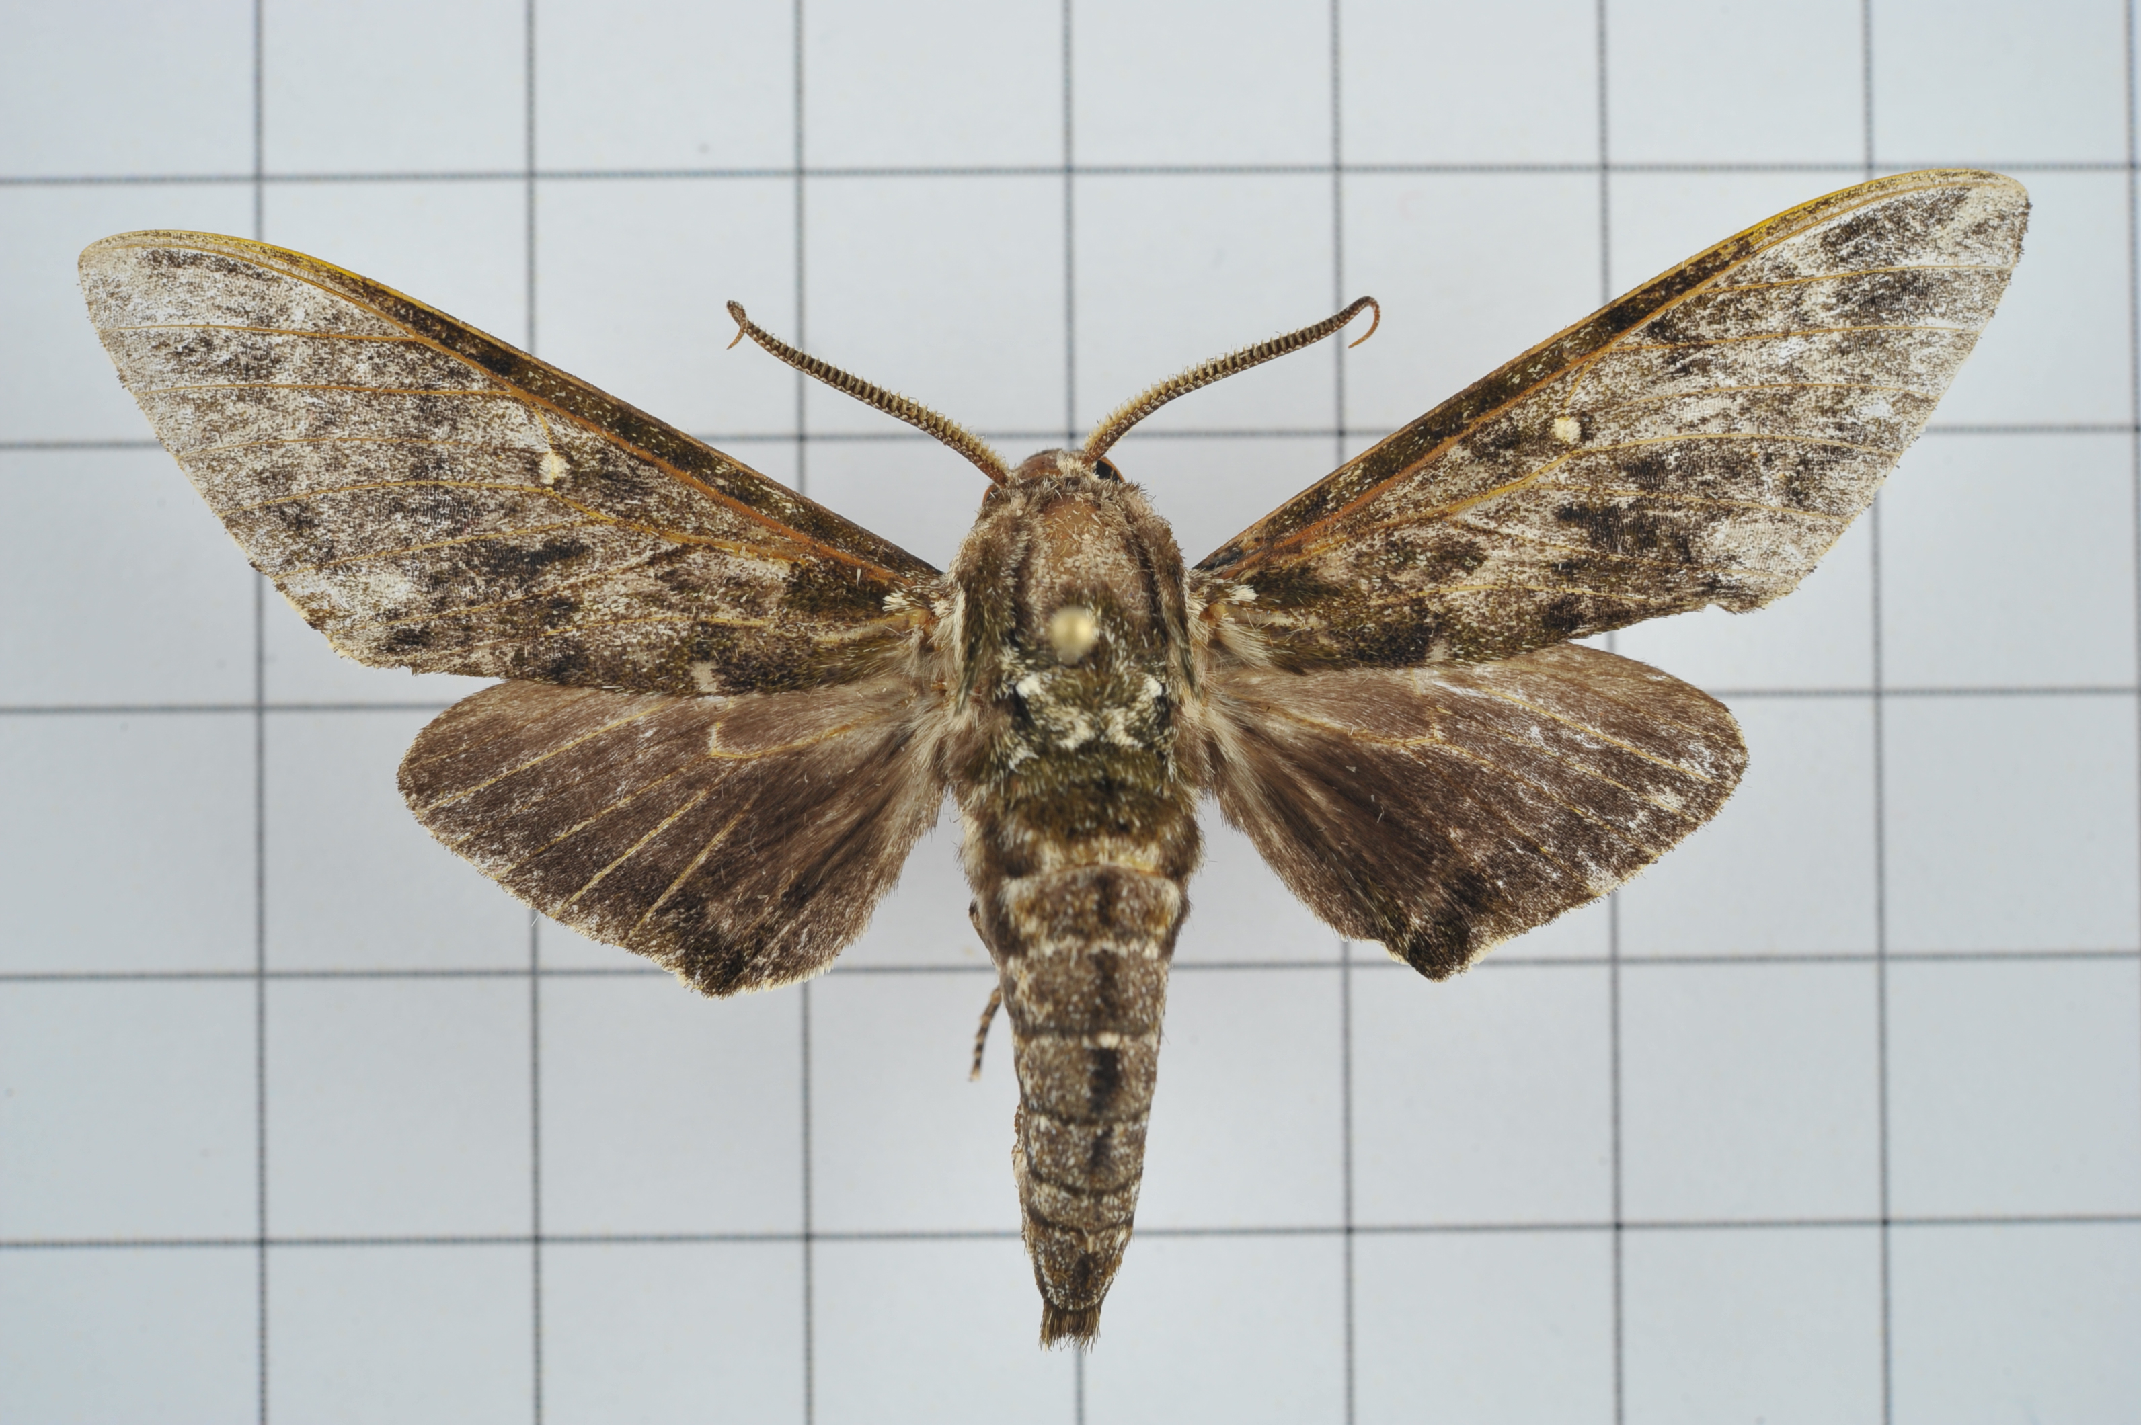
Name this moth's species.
Dolbina formosana
